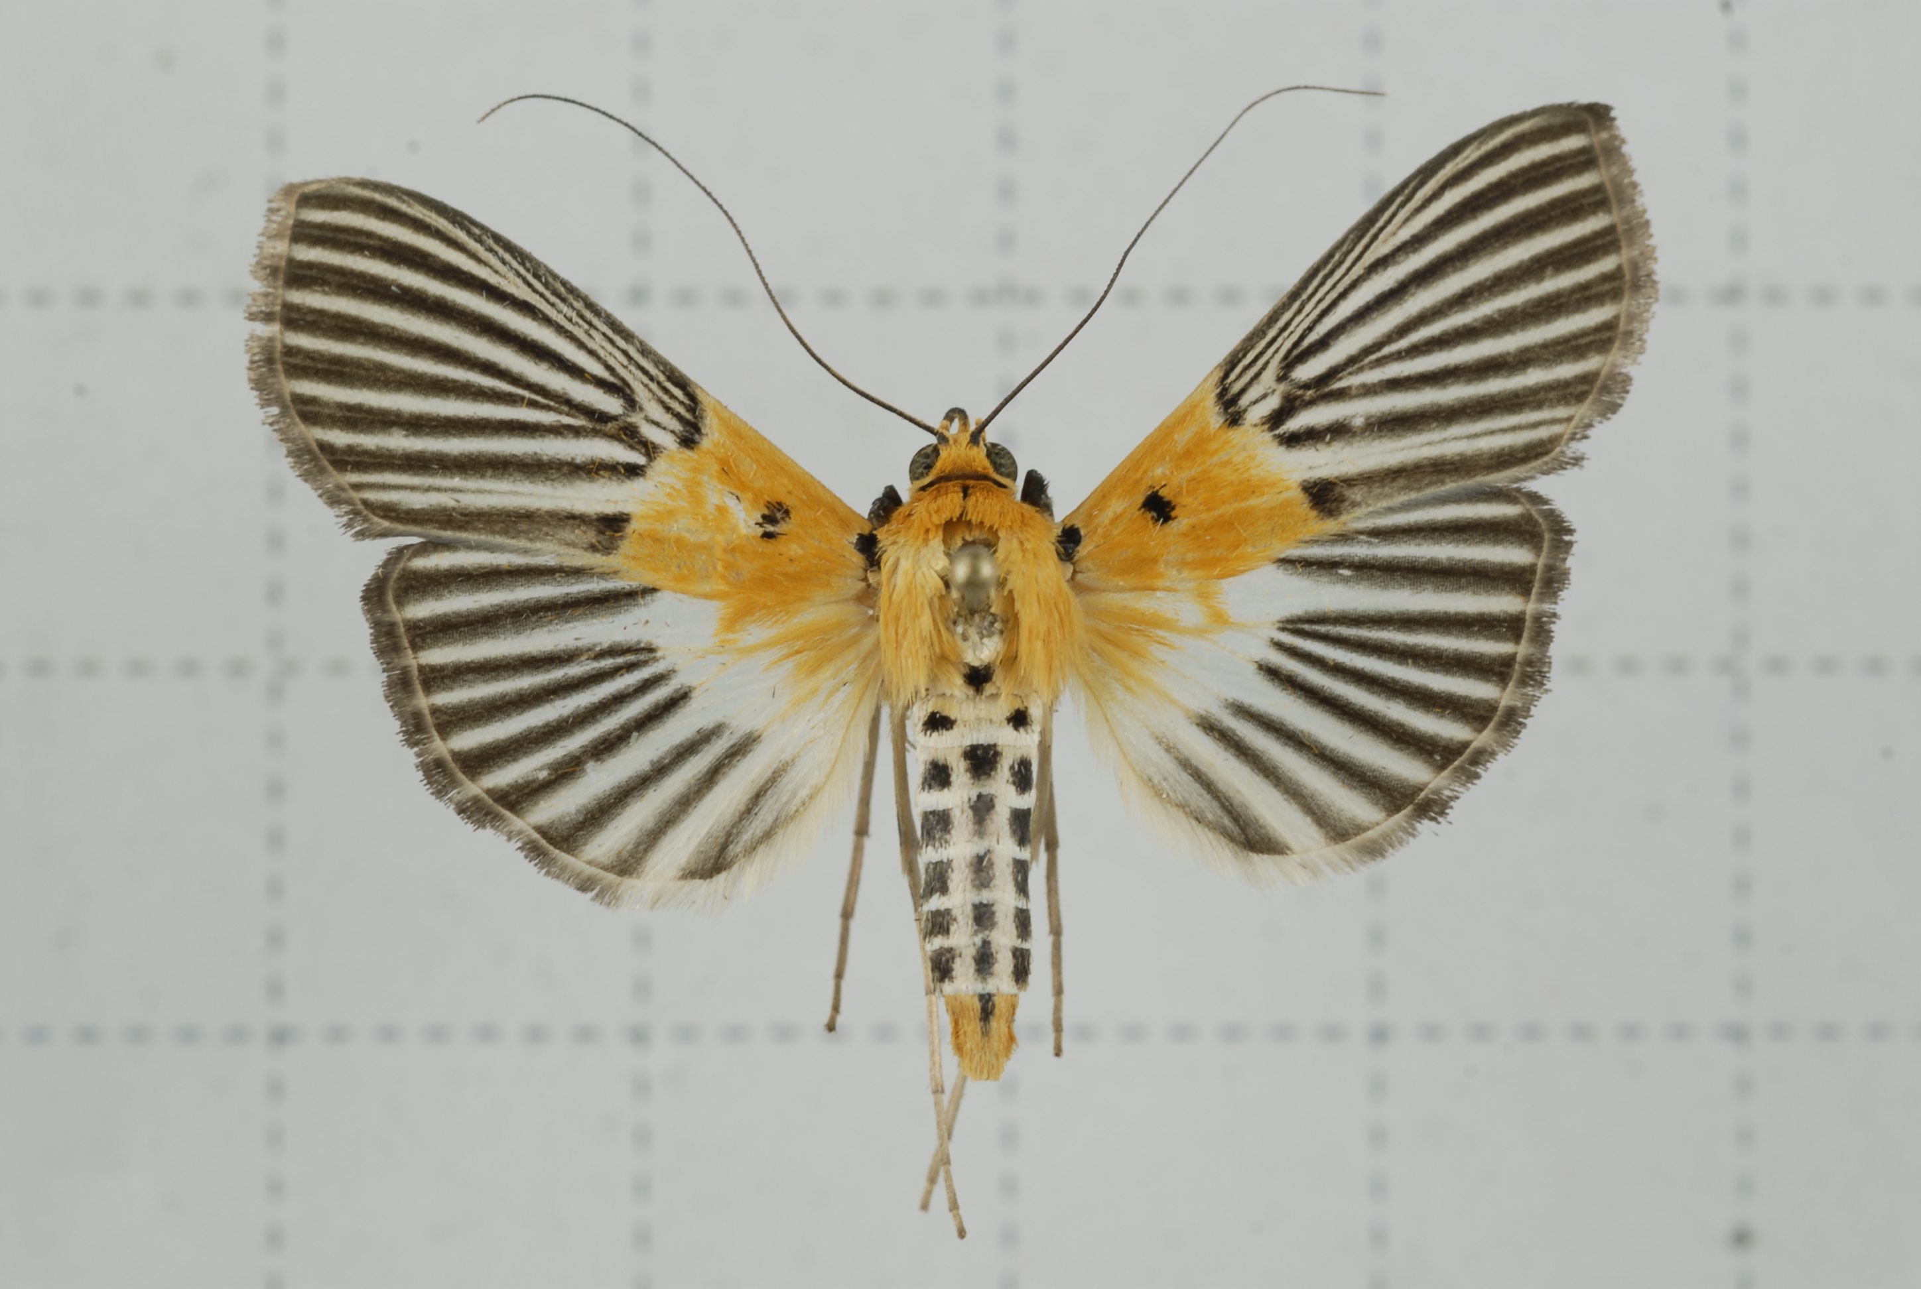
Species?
Nevrina procopia
